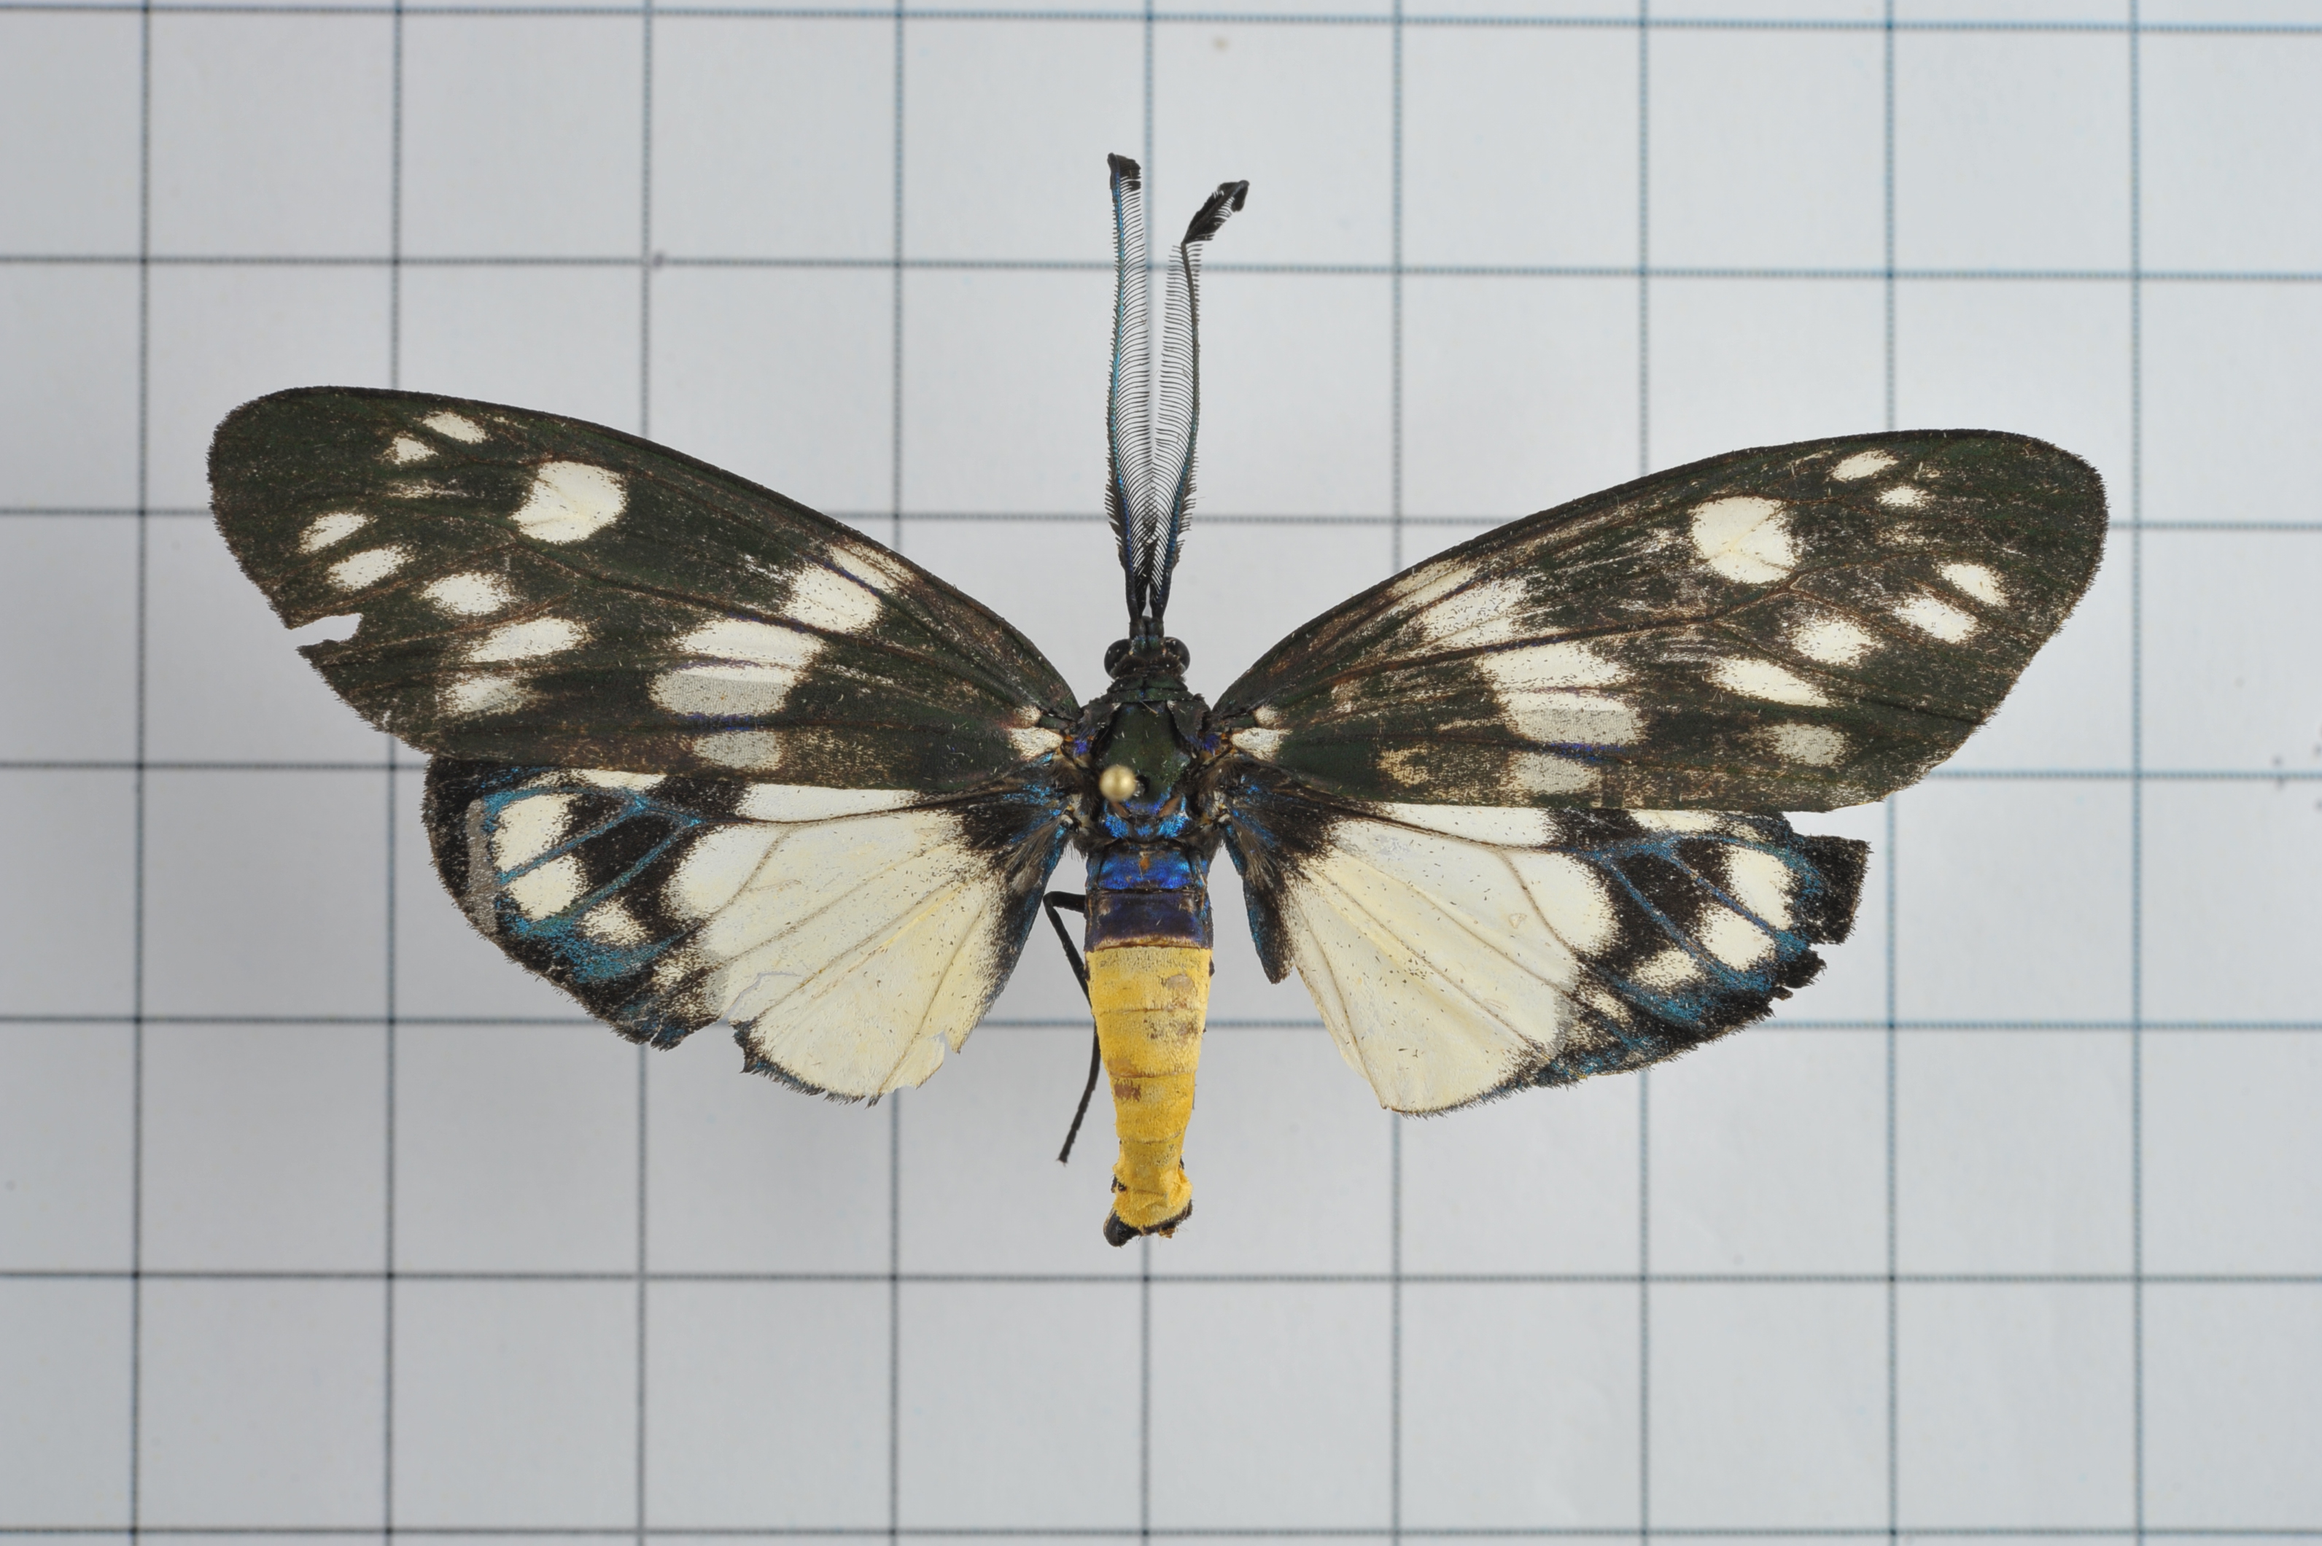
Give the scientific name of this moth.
Eterusia aedea formosana
